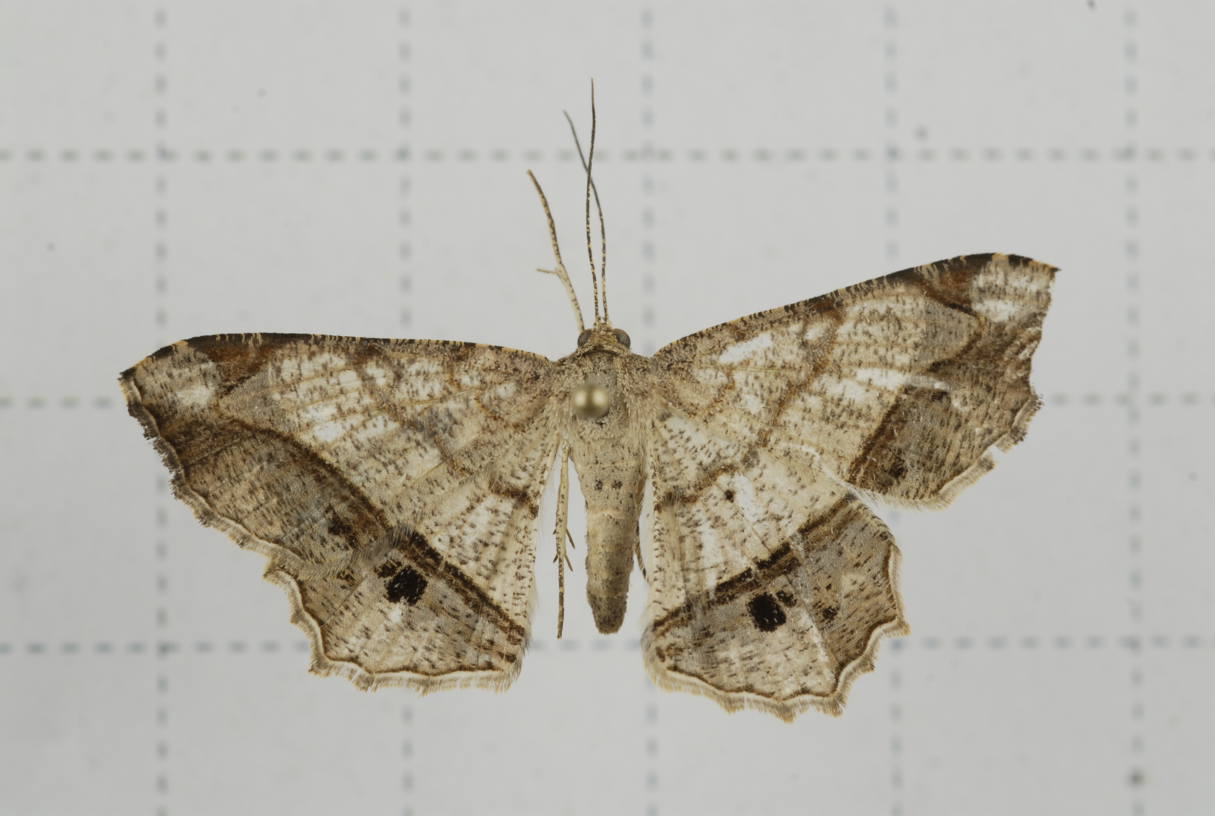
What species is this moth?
Chiasmia intermediaria
